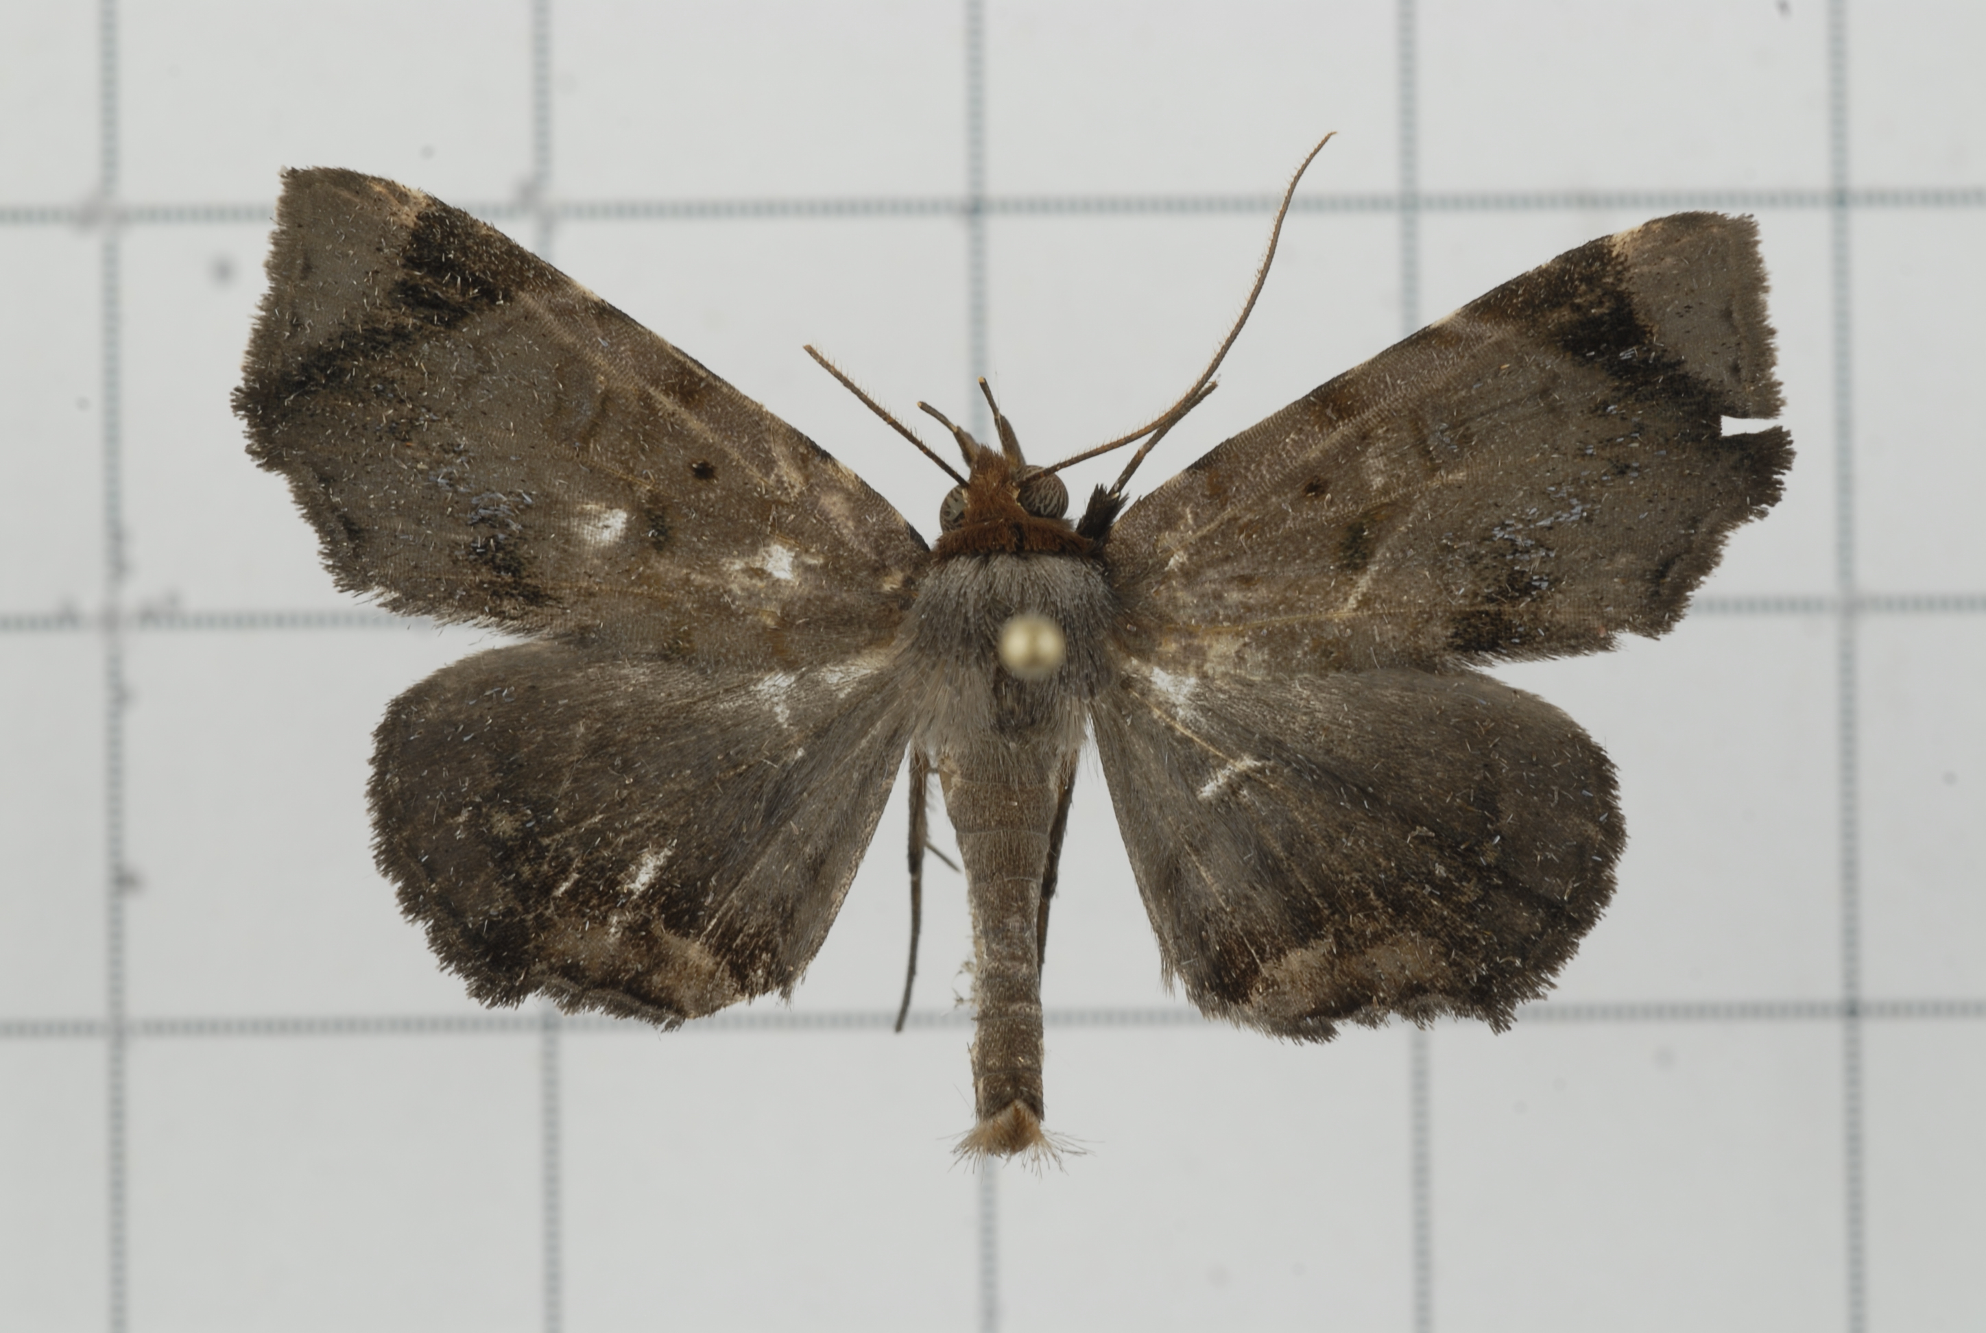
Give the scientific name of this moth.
Mecodina albodentata
